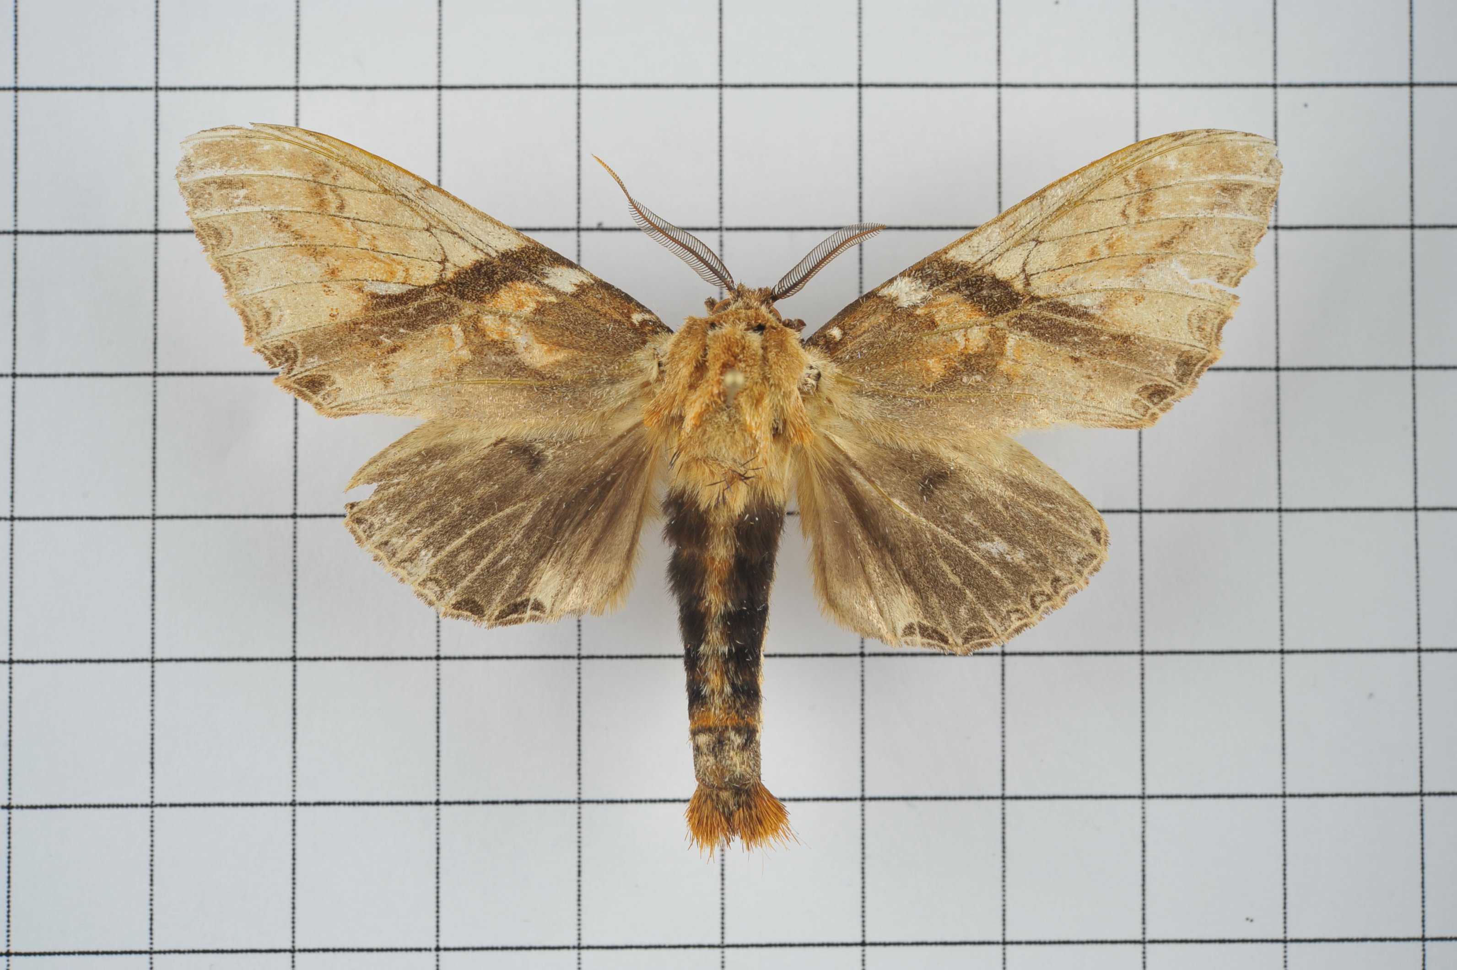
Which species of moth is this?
Dudusa nobilis
